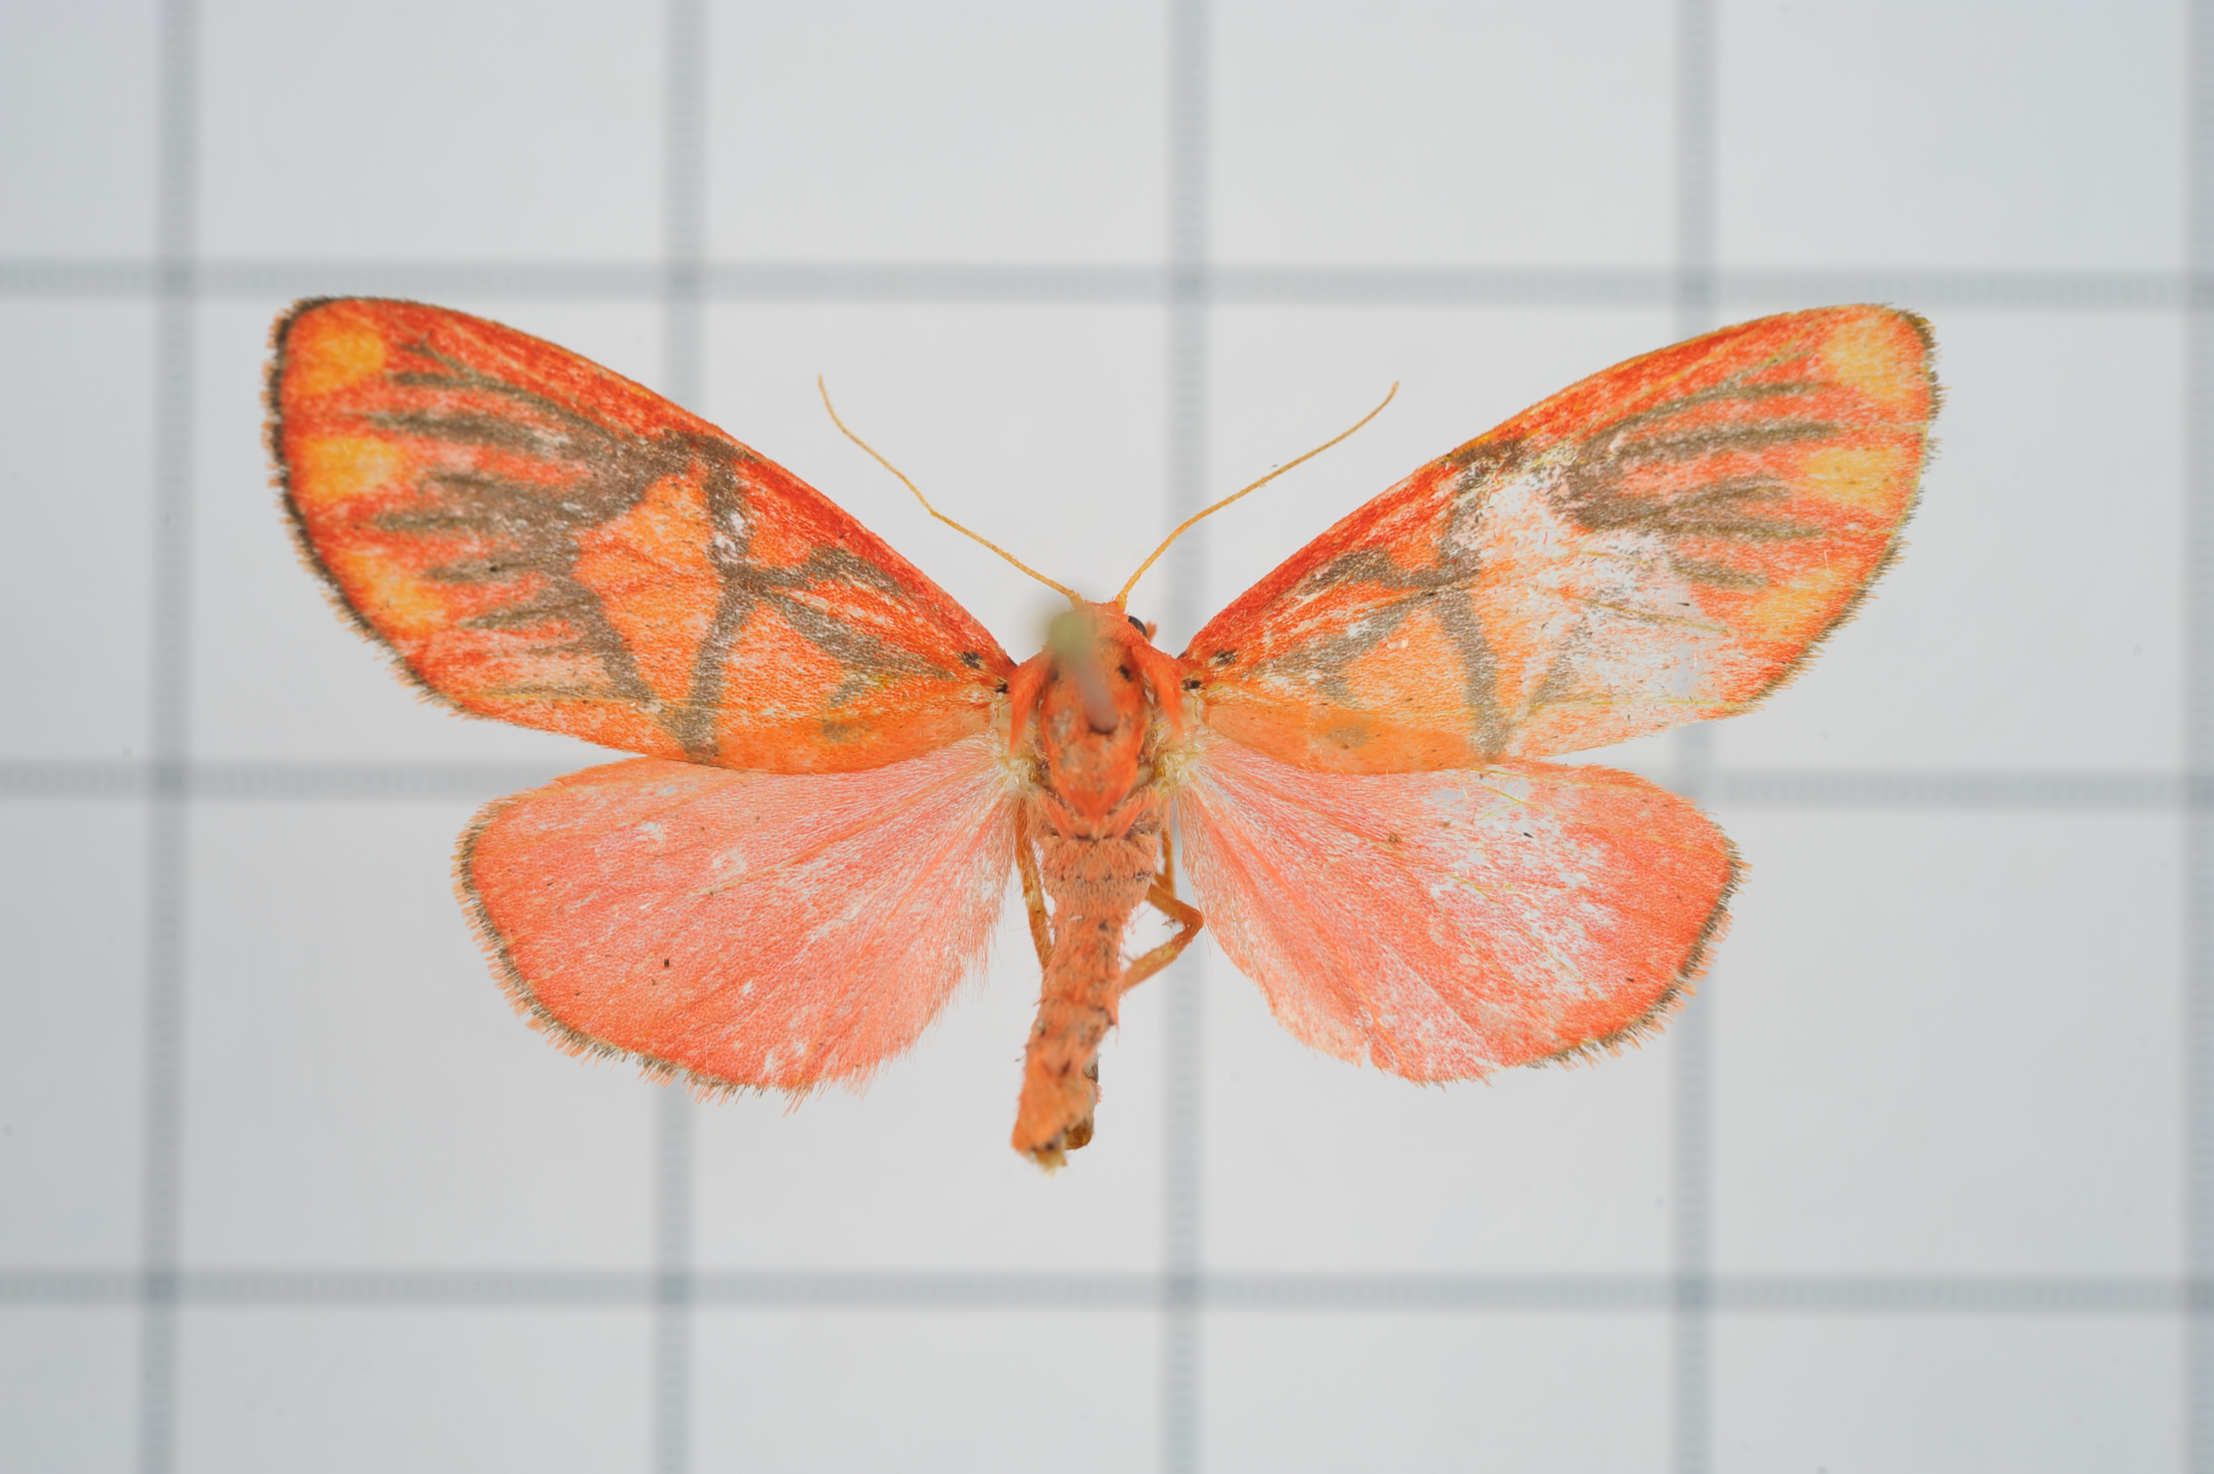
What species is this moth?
Matsumursine horishanella
